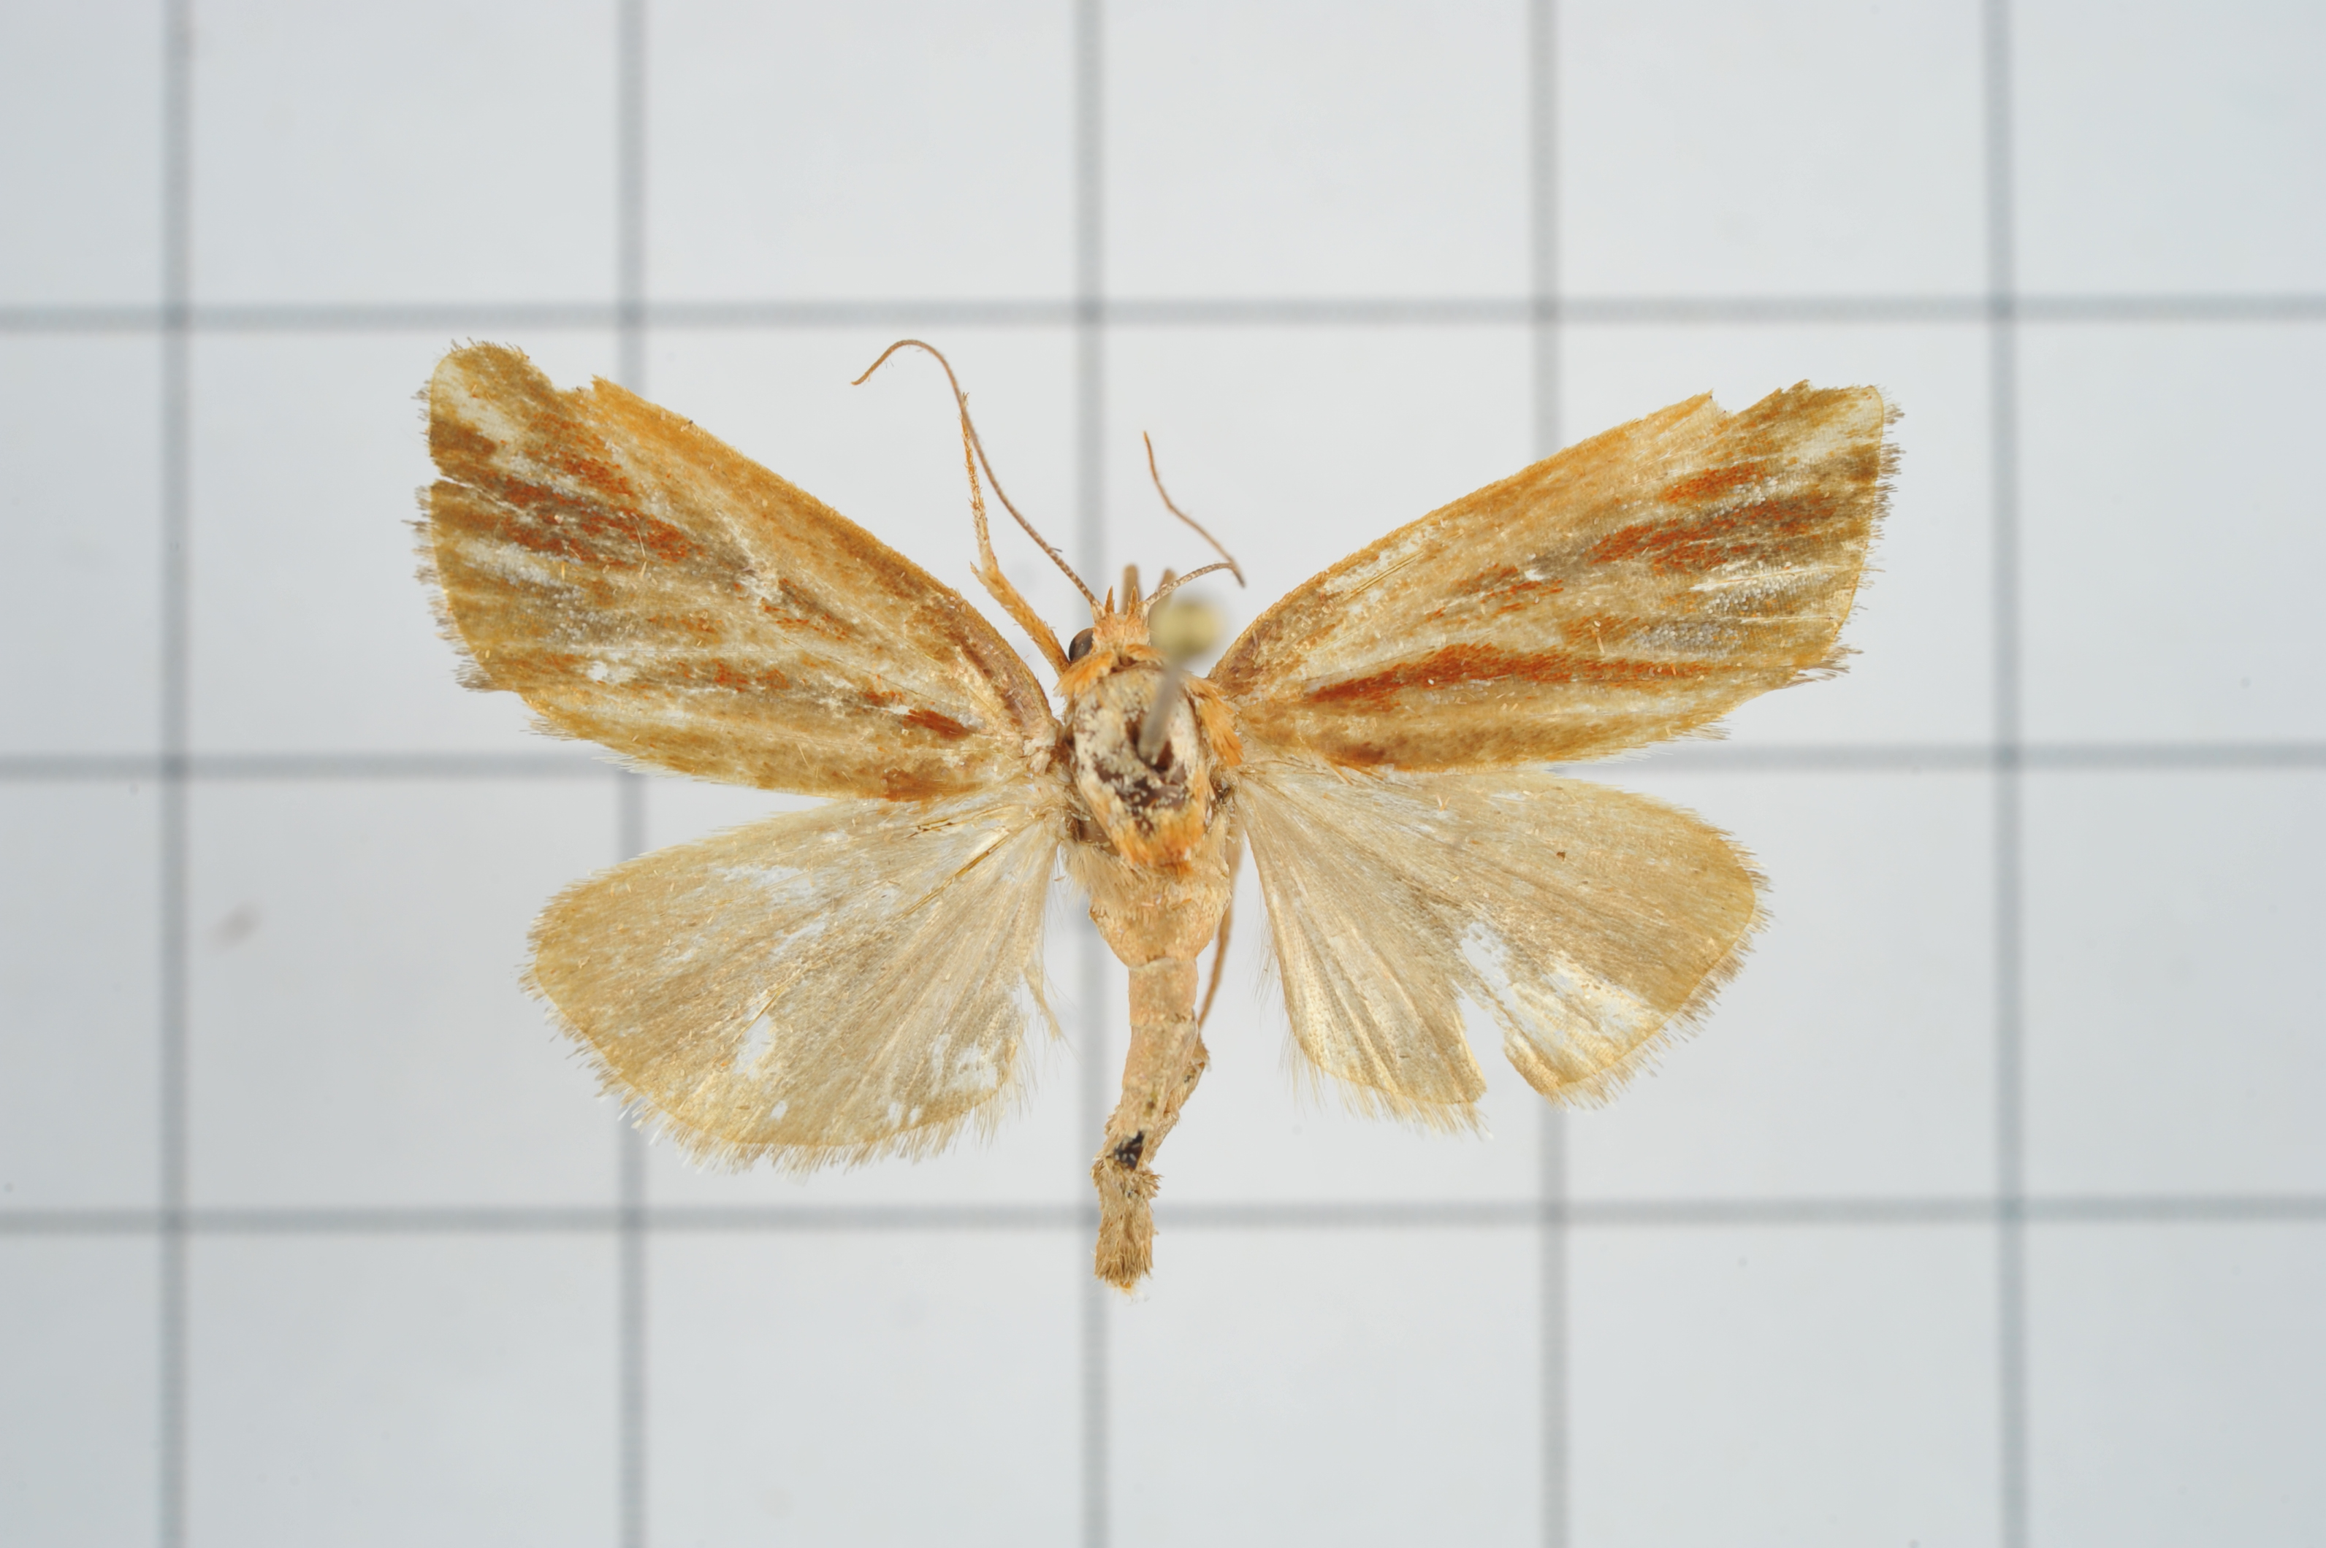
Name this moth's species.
Narangodes confluens
